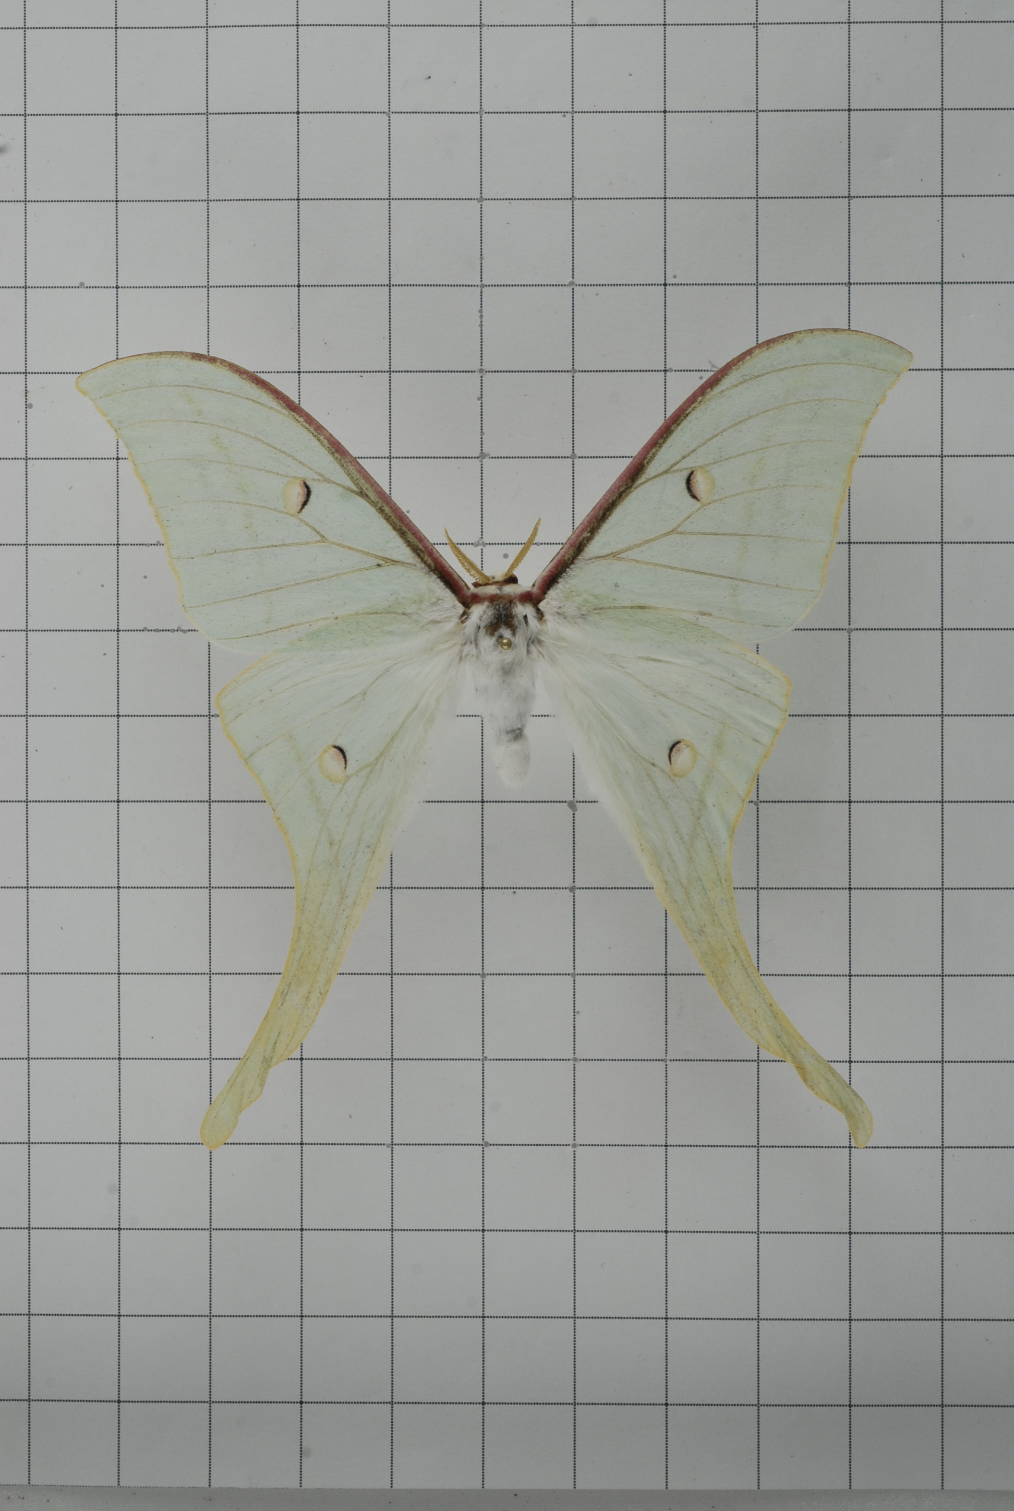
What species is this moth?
Actias ningpoana ningtaiwana
